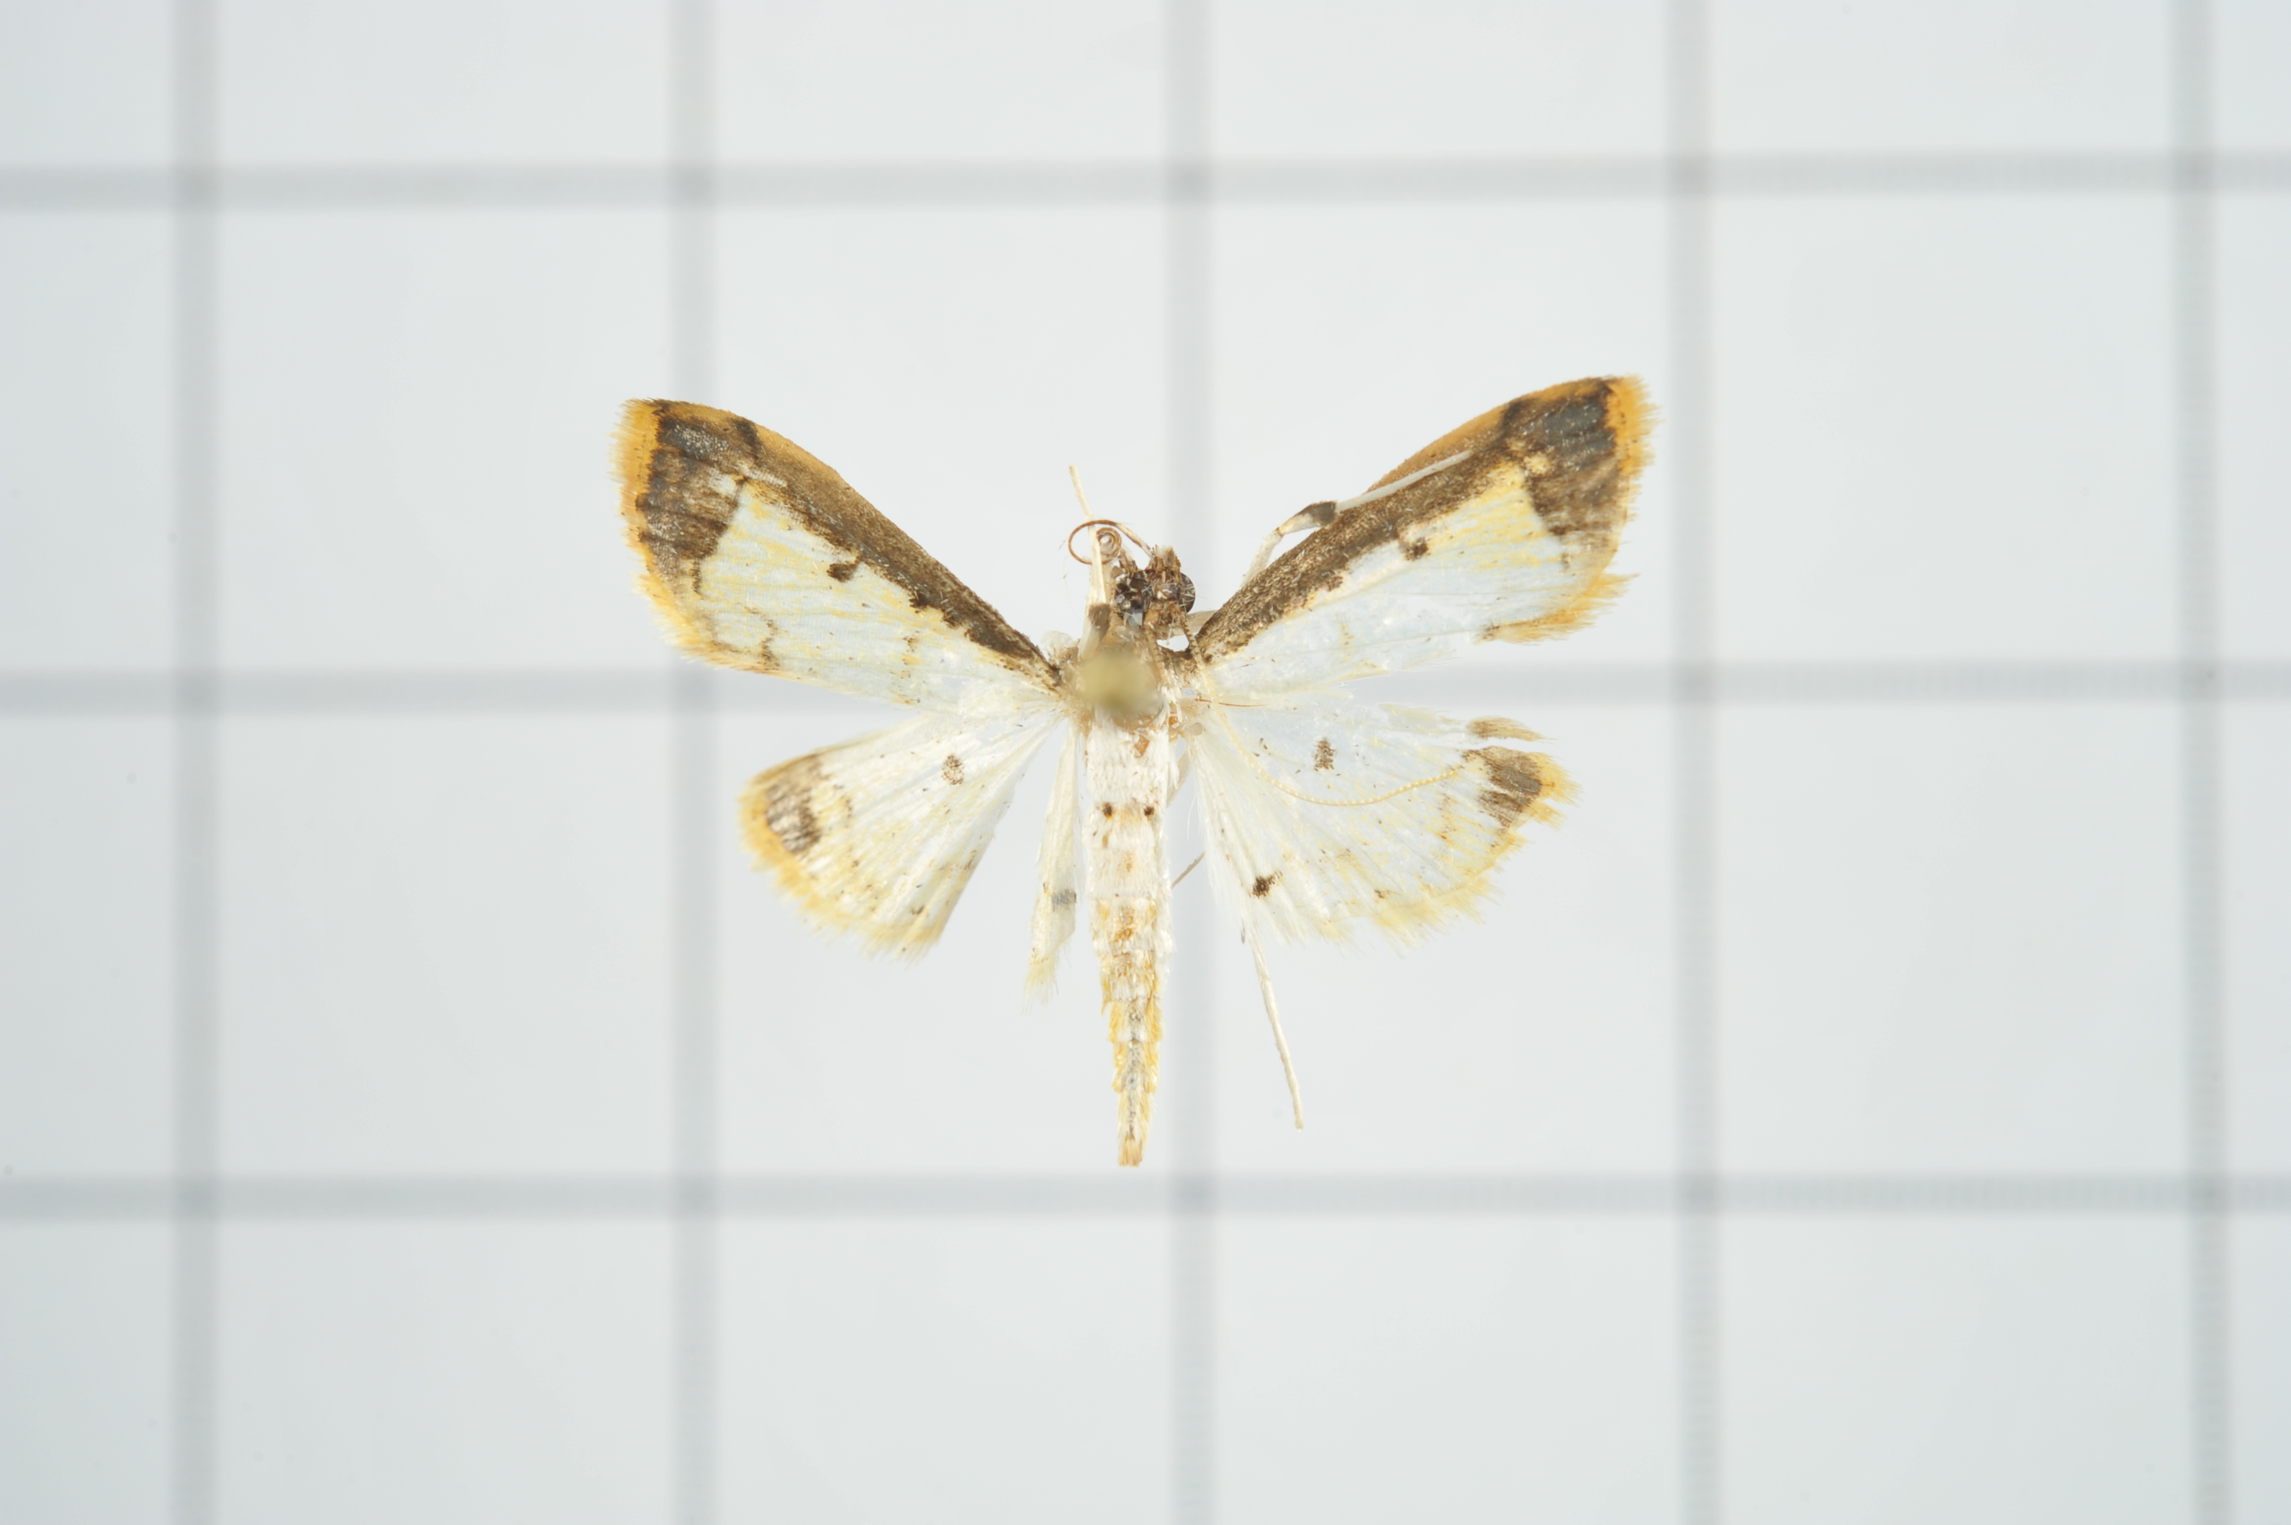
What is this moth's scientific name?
Leucinodella leucostola
